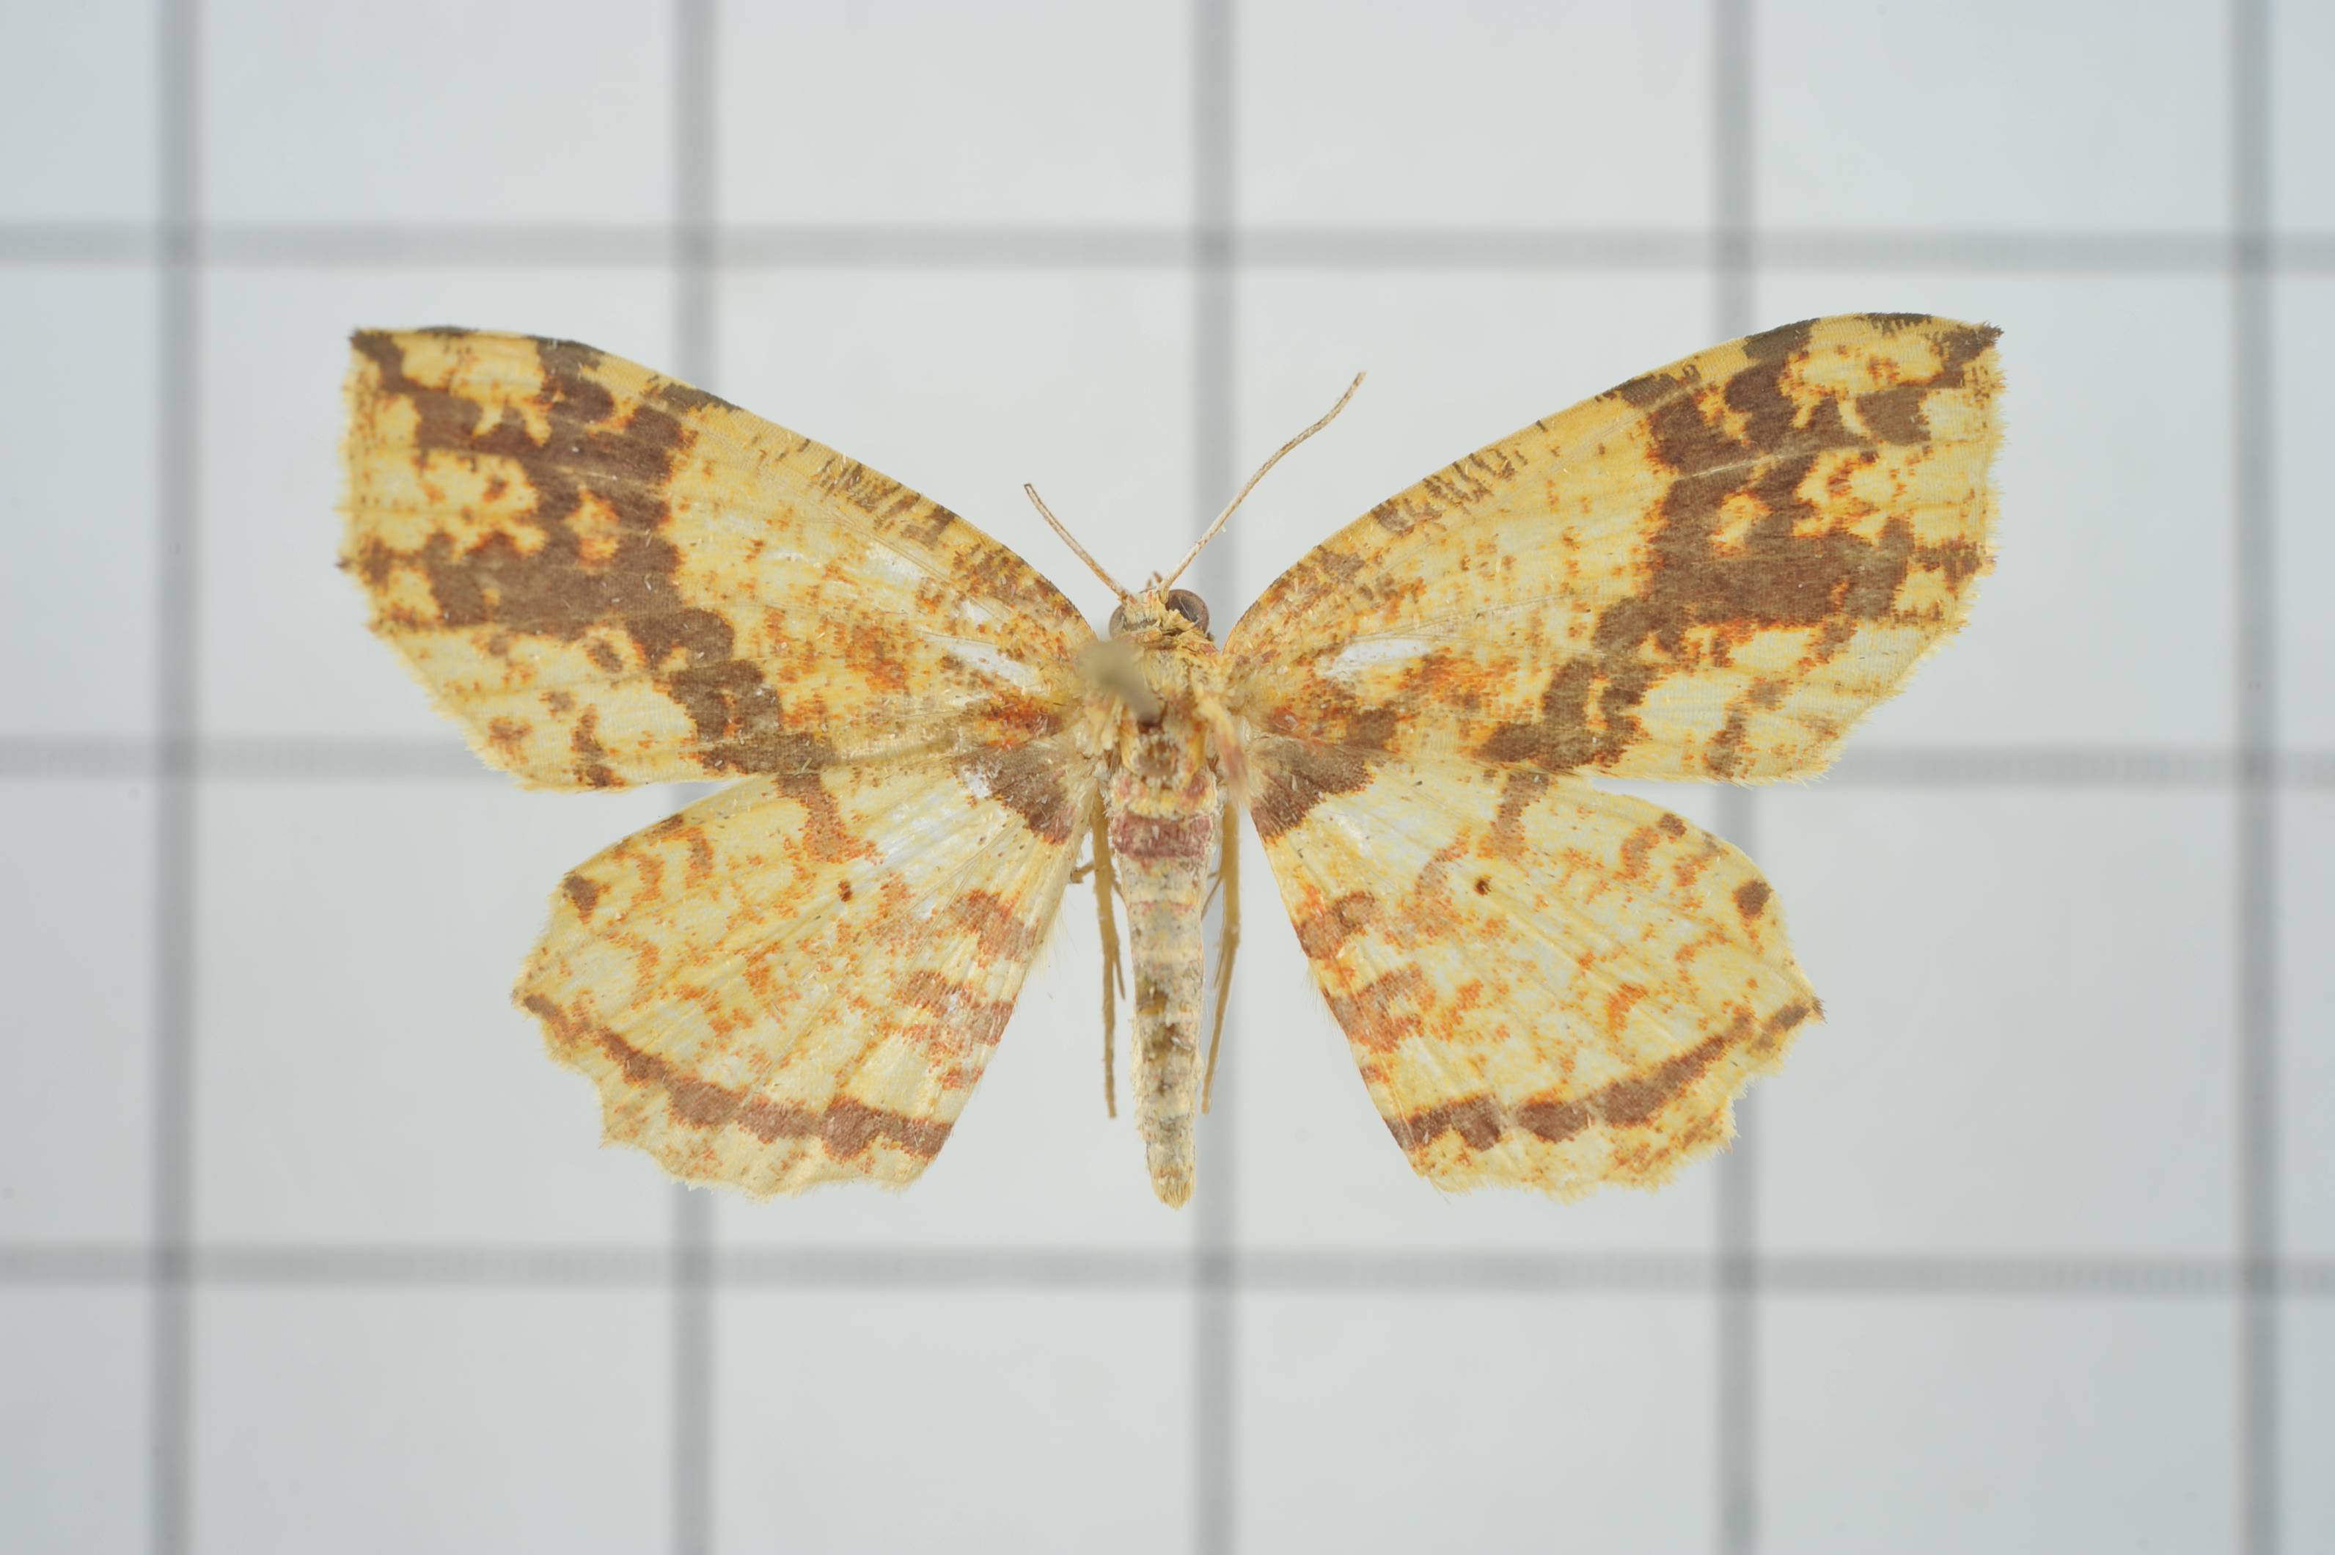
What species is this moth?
Yashmakia suffusa
